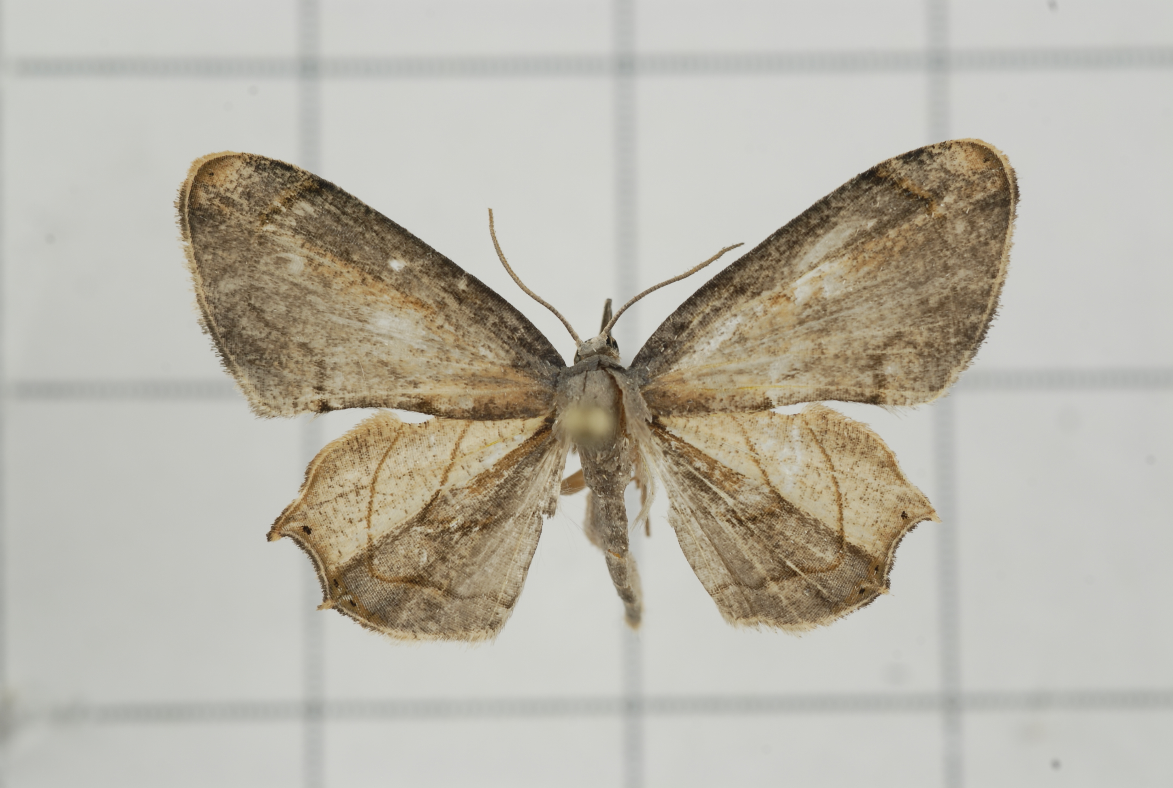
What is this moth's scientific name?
Warreniplema fumicosta
